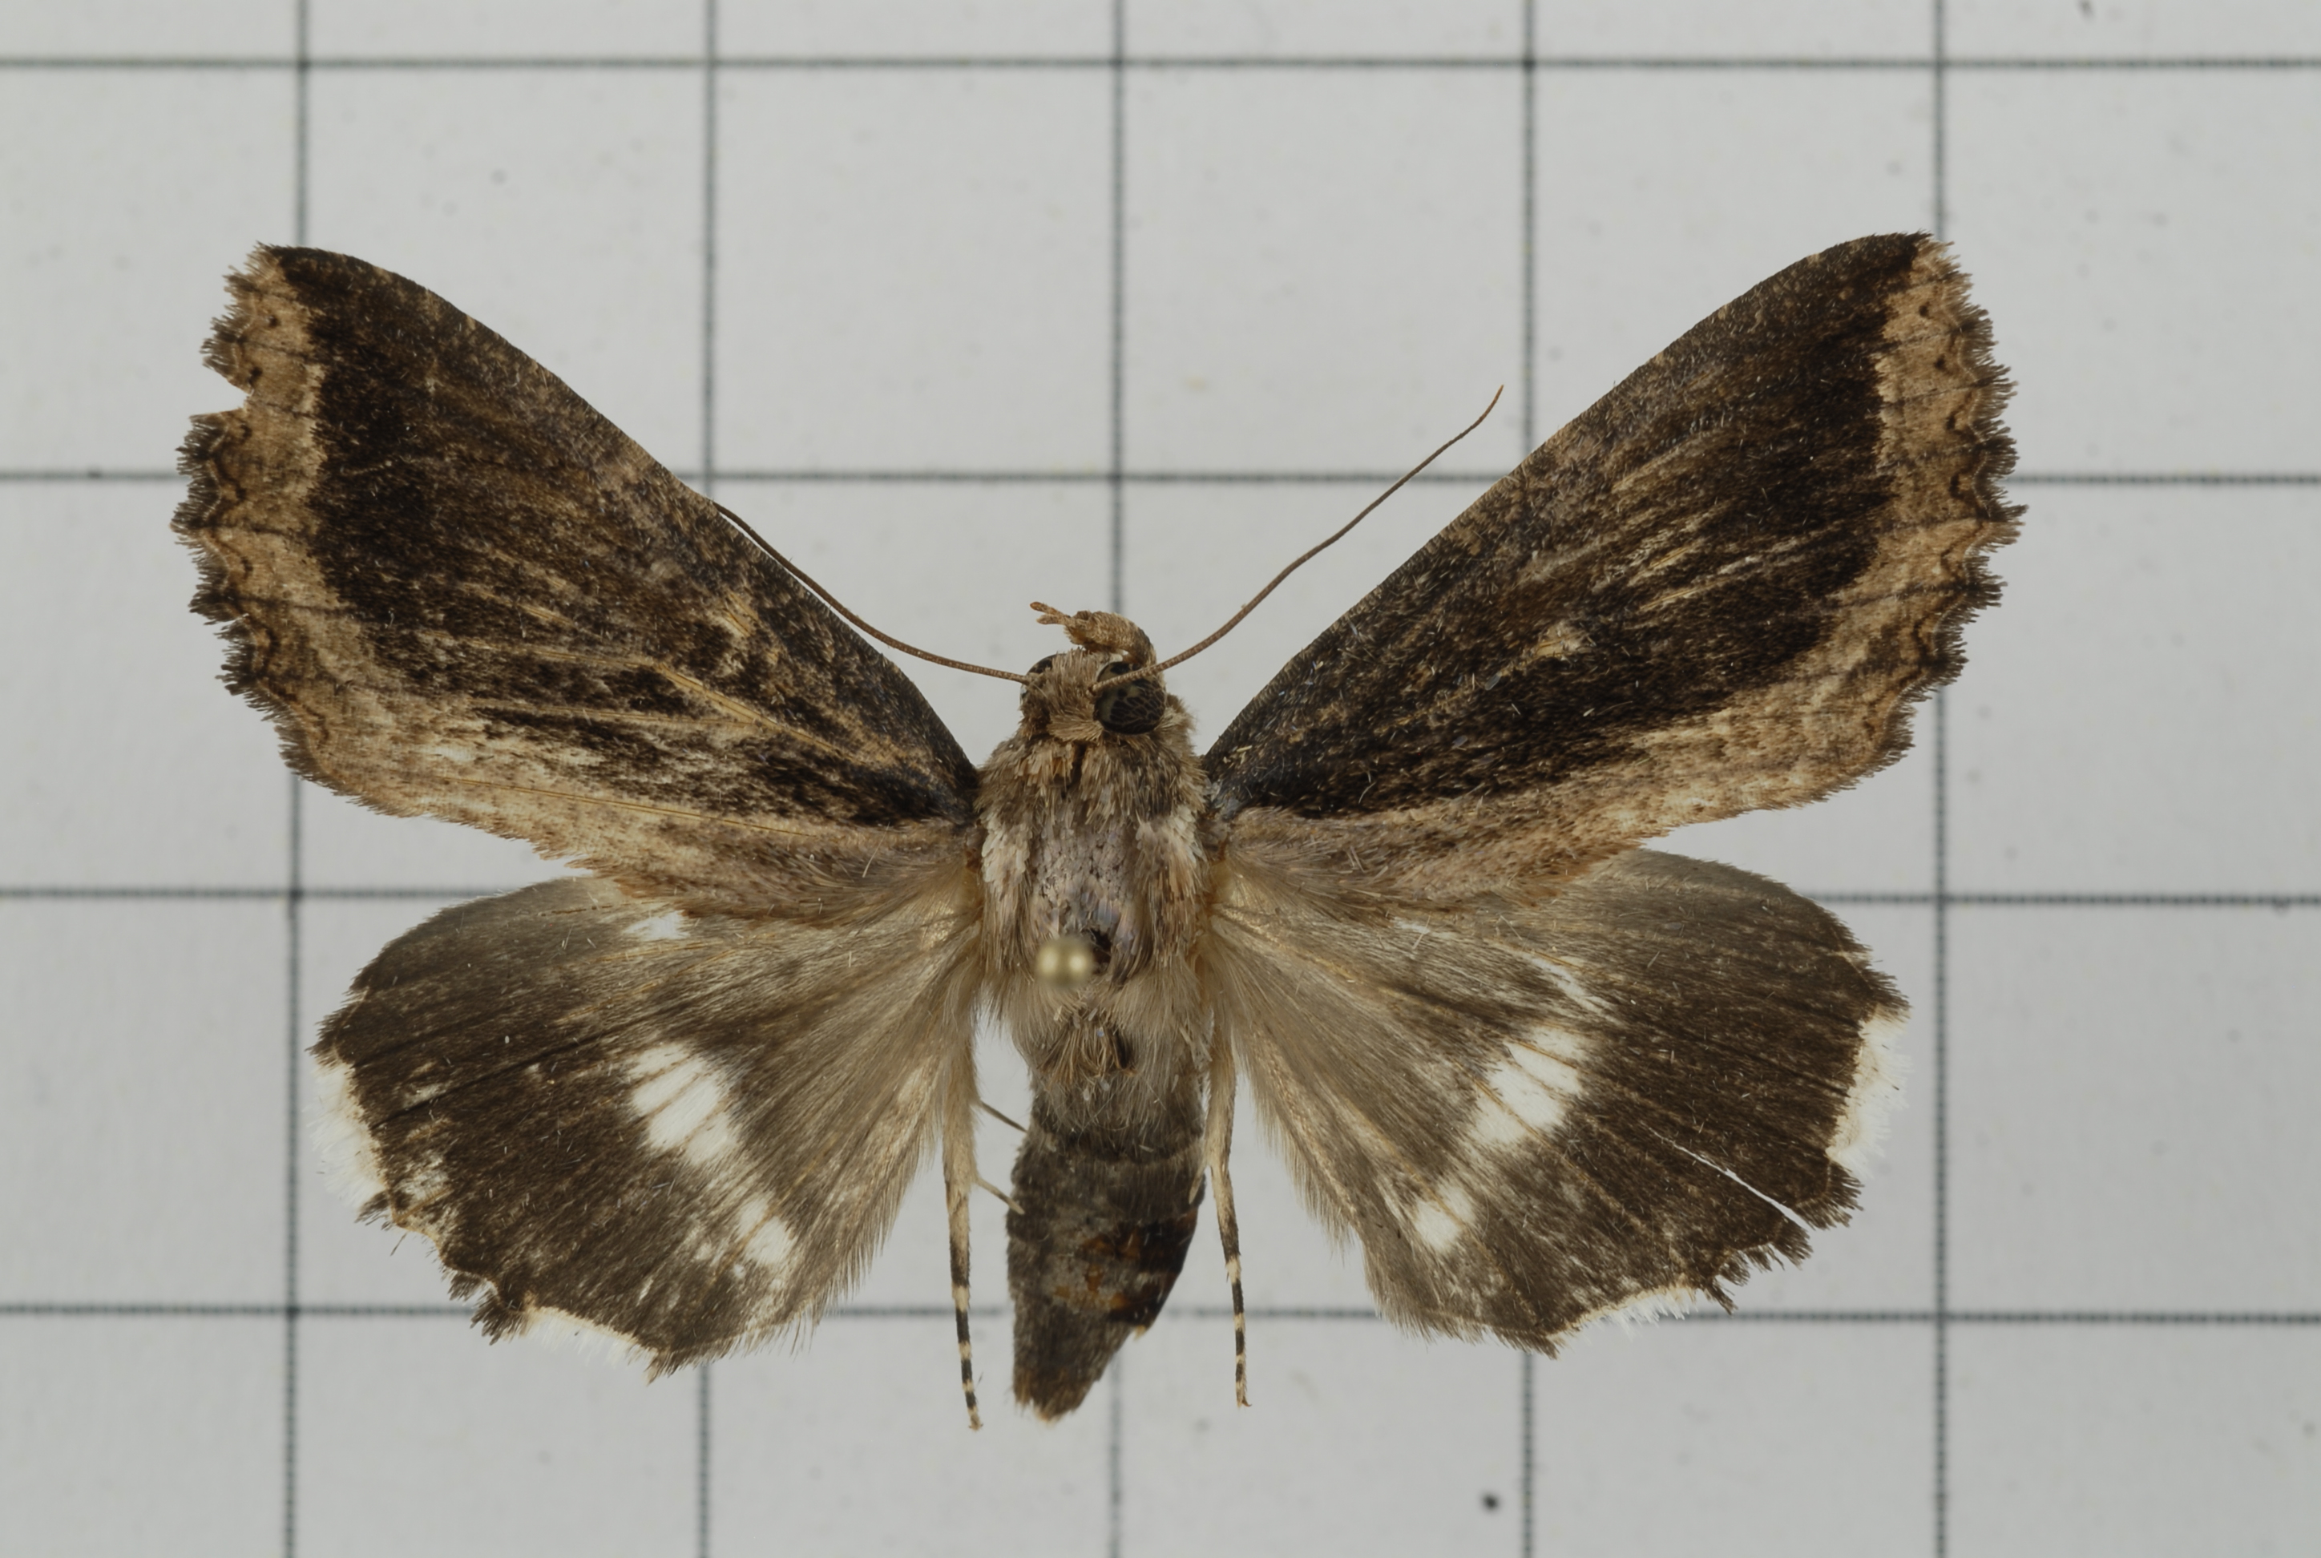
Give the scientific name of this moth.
Ercheia cyllaria
